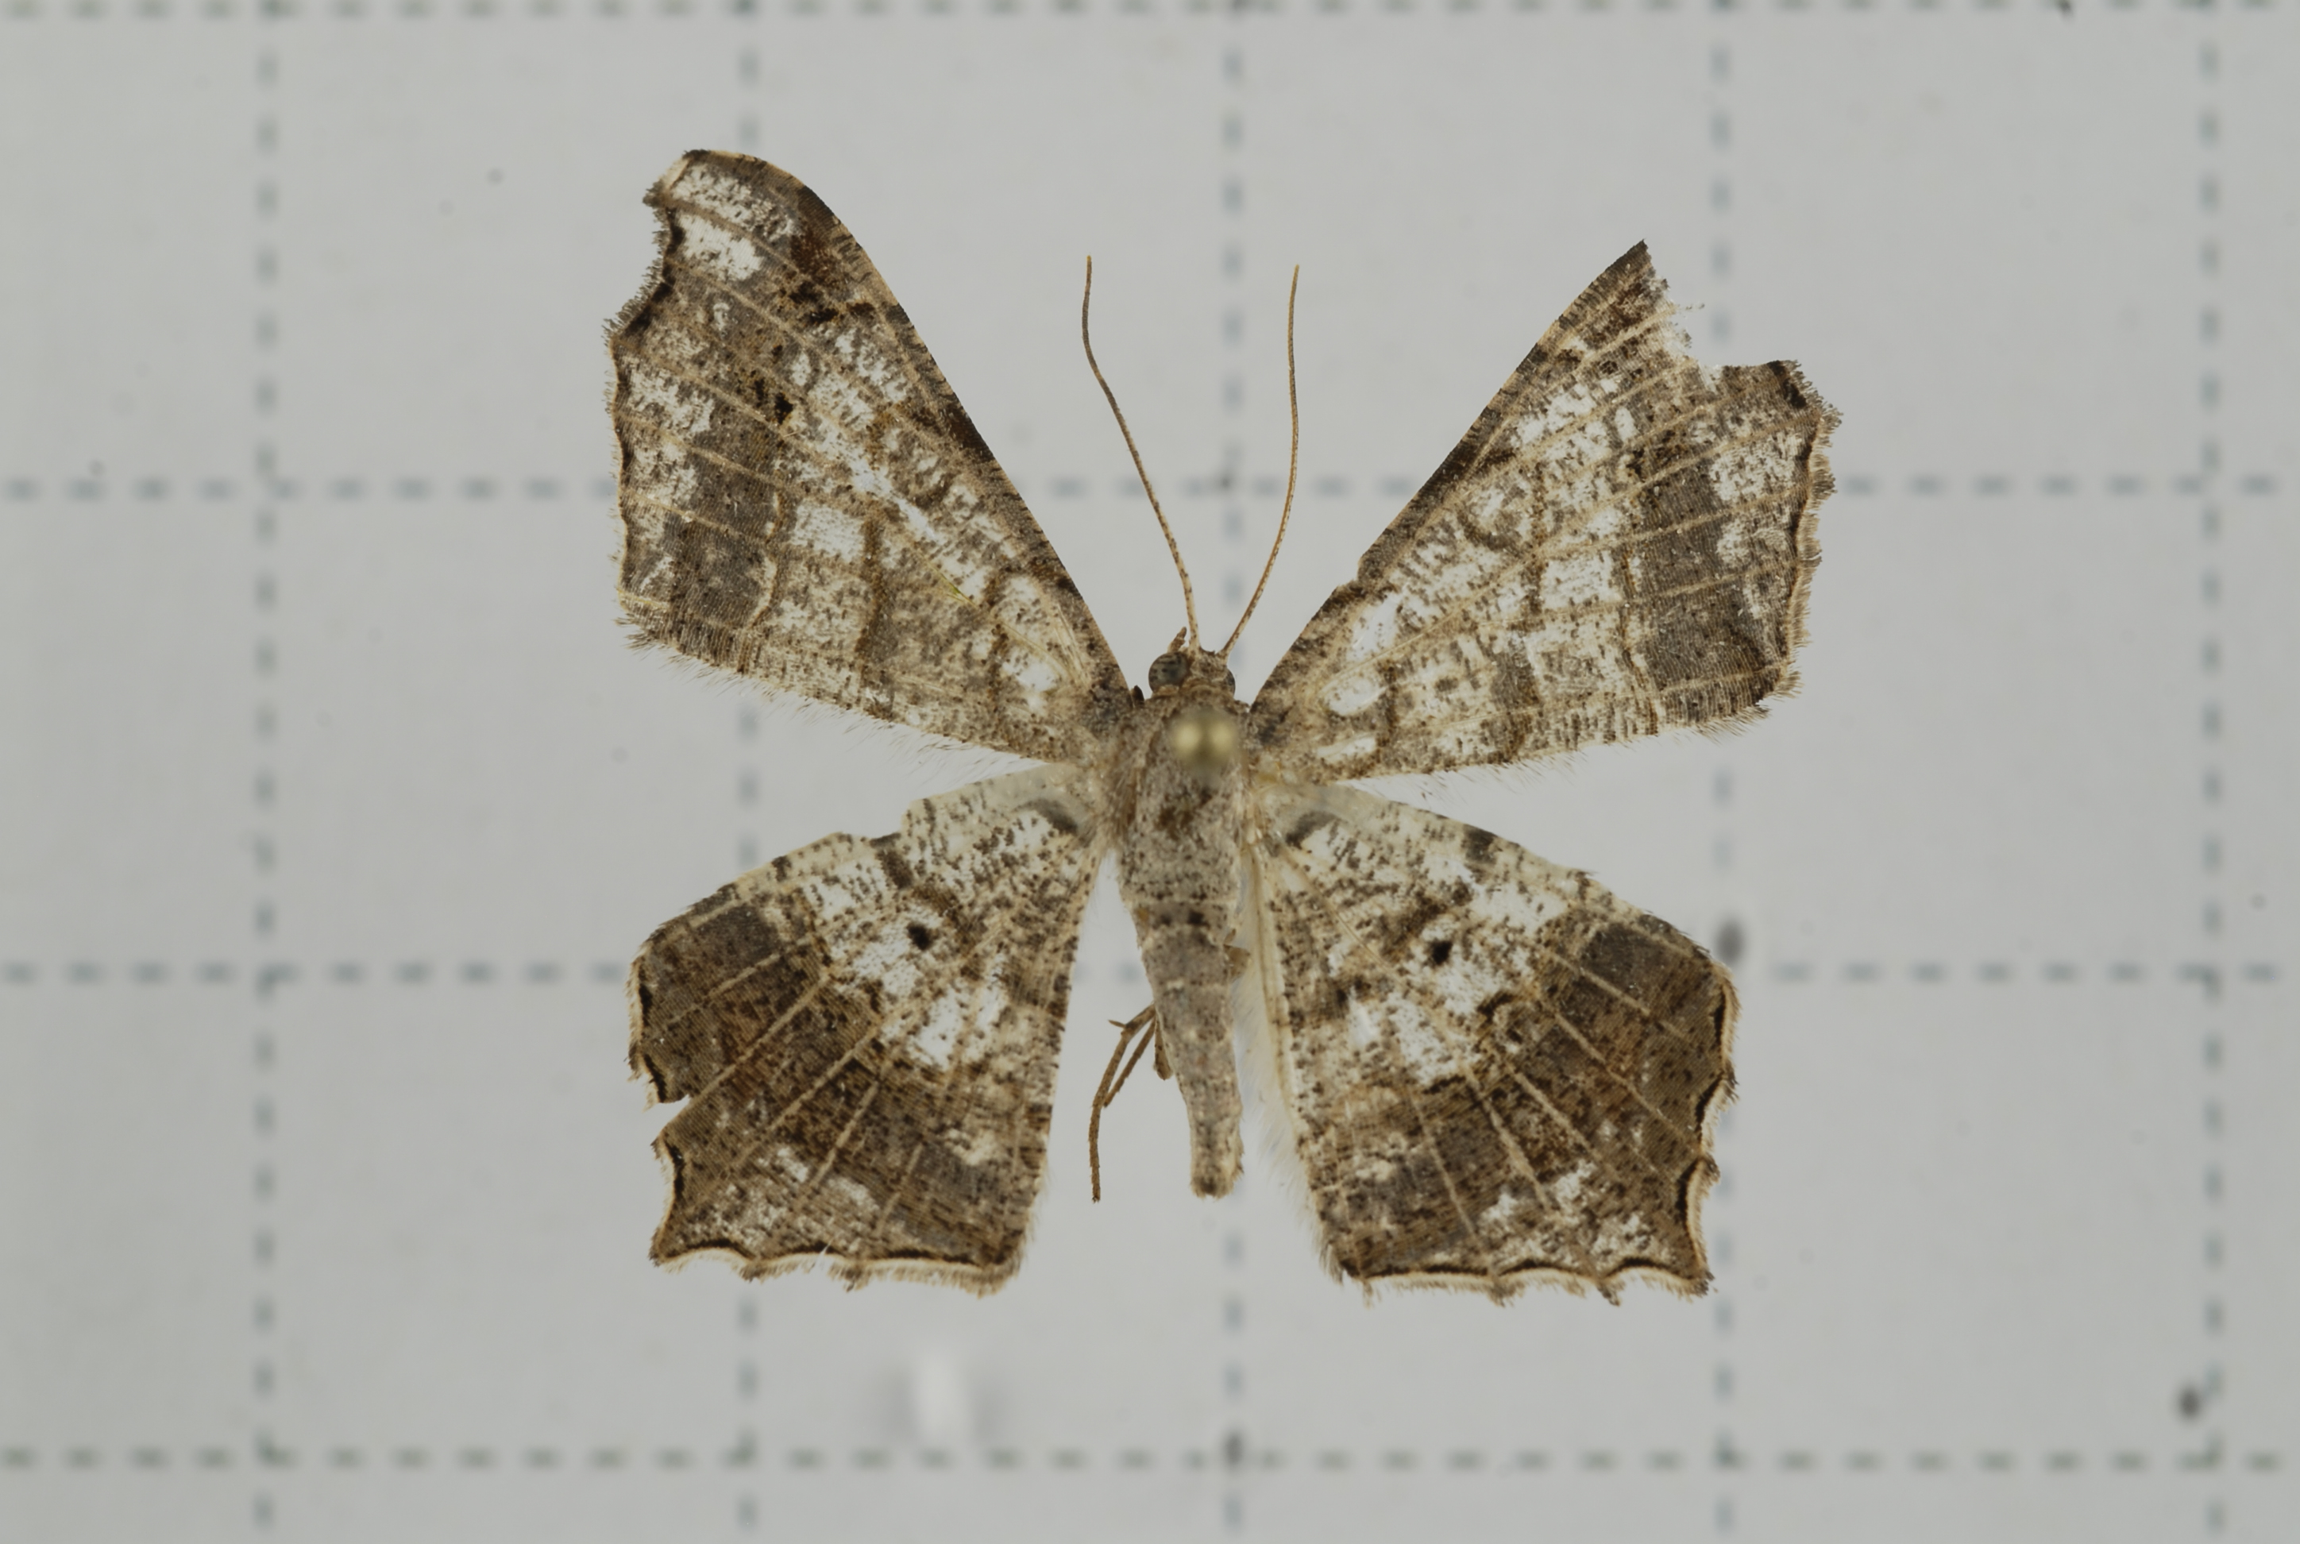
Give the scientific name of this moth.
Chiasmia emersaria
